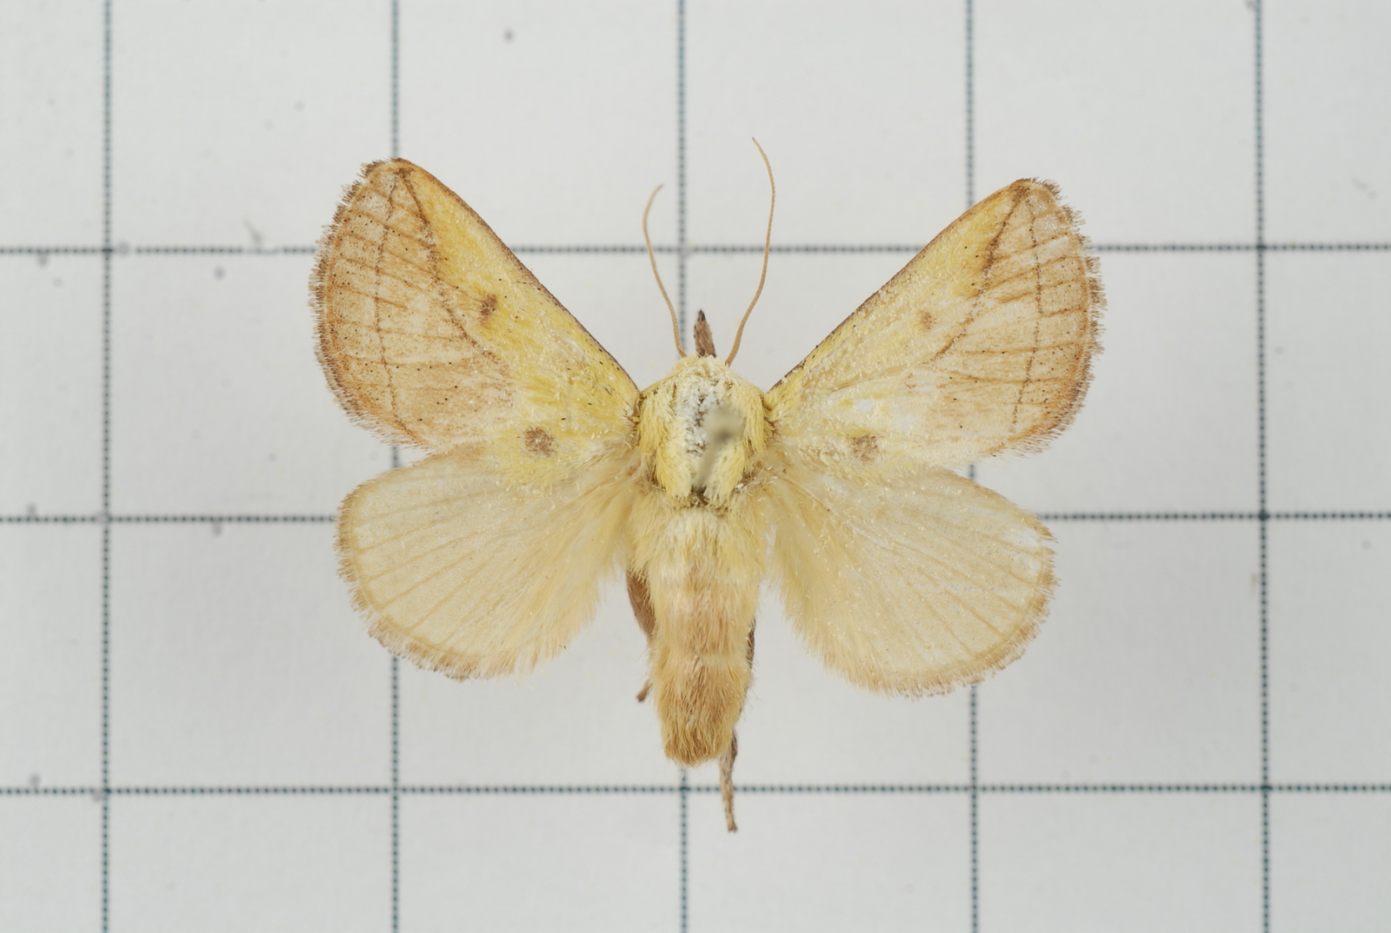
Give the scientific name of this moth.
Monema rubriceps
